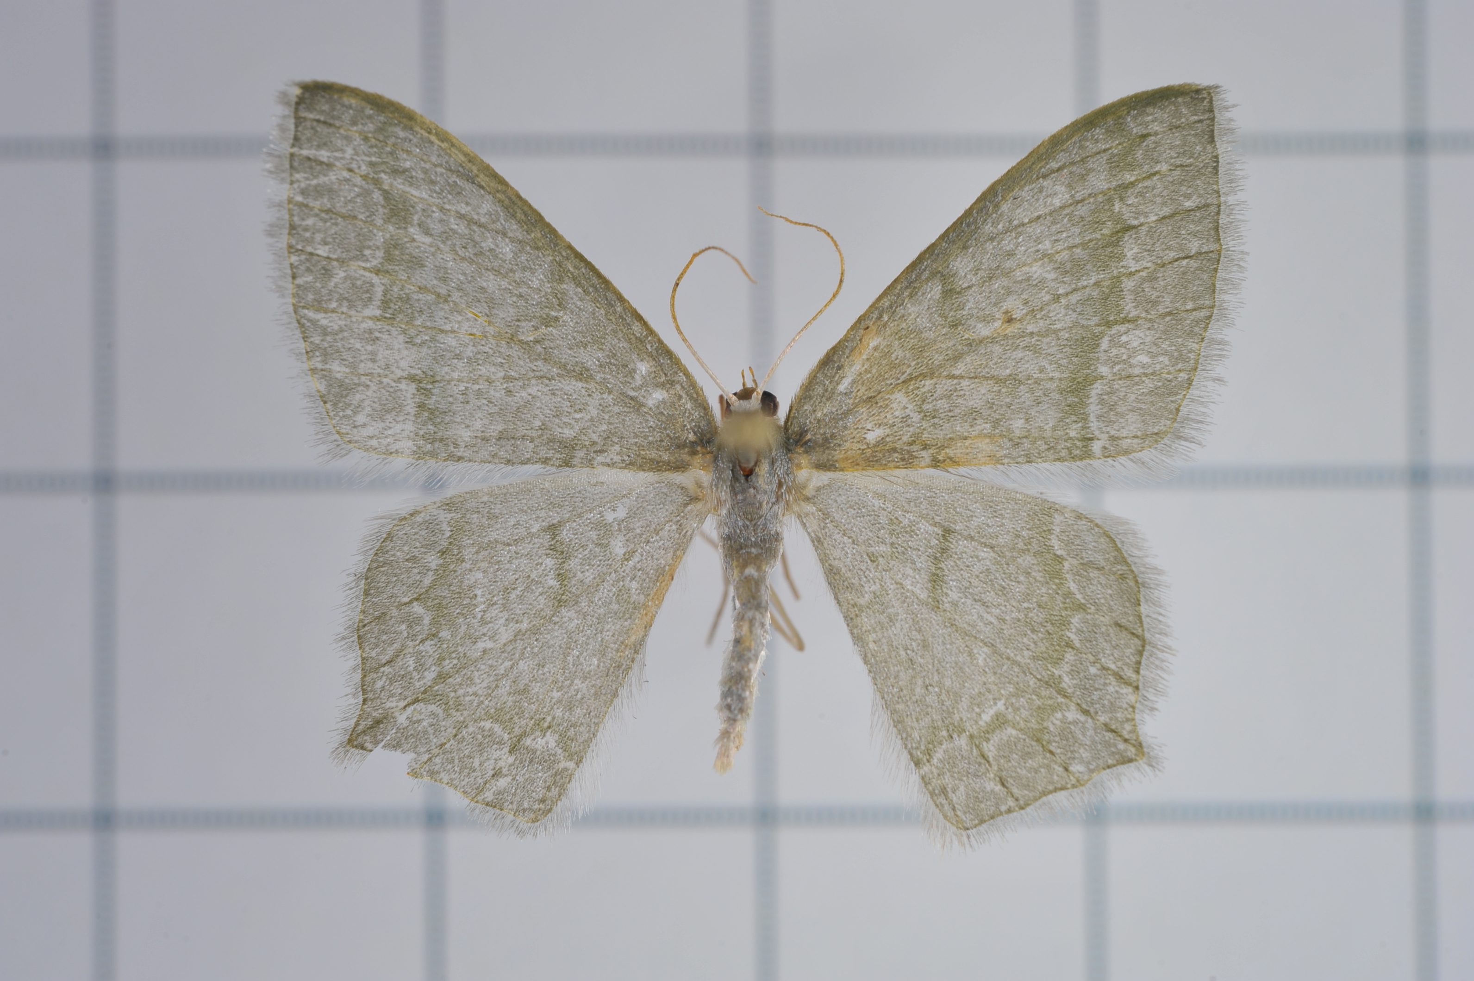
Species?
Jodis rantaizanensis
